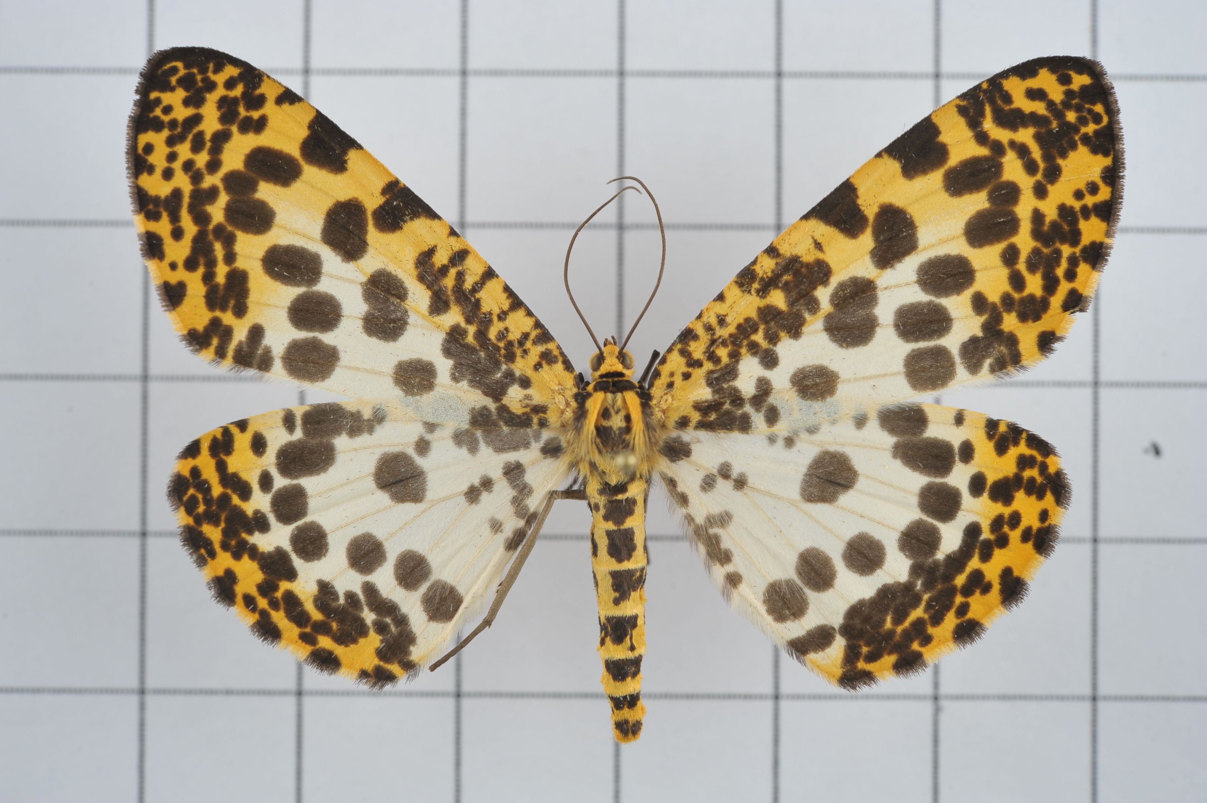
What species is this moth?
Epobeidia tigrata maxima
